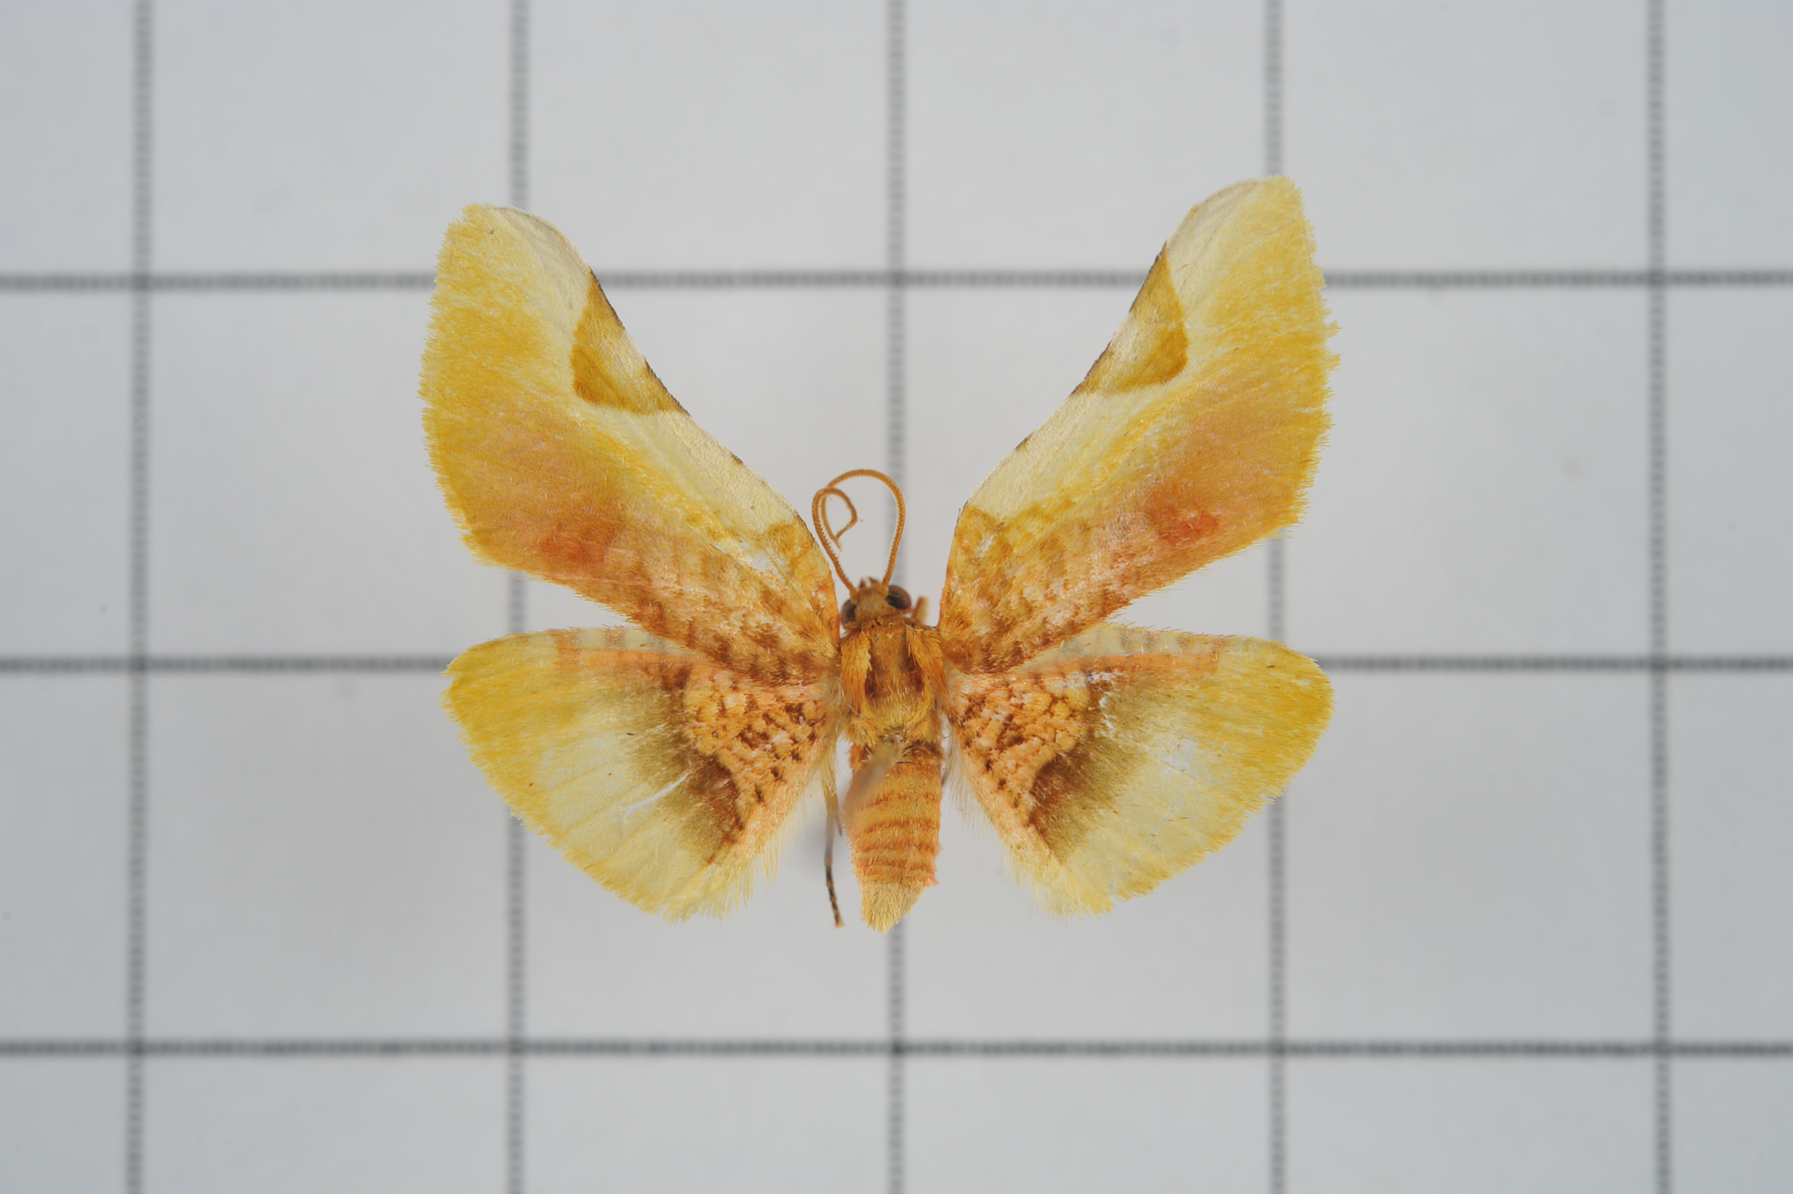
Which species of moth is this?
Pyrinioides sinuosus
